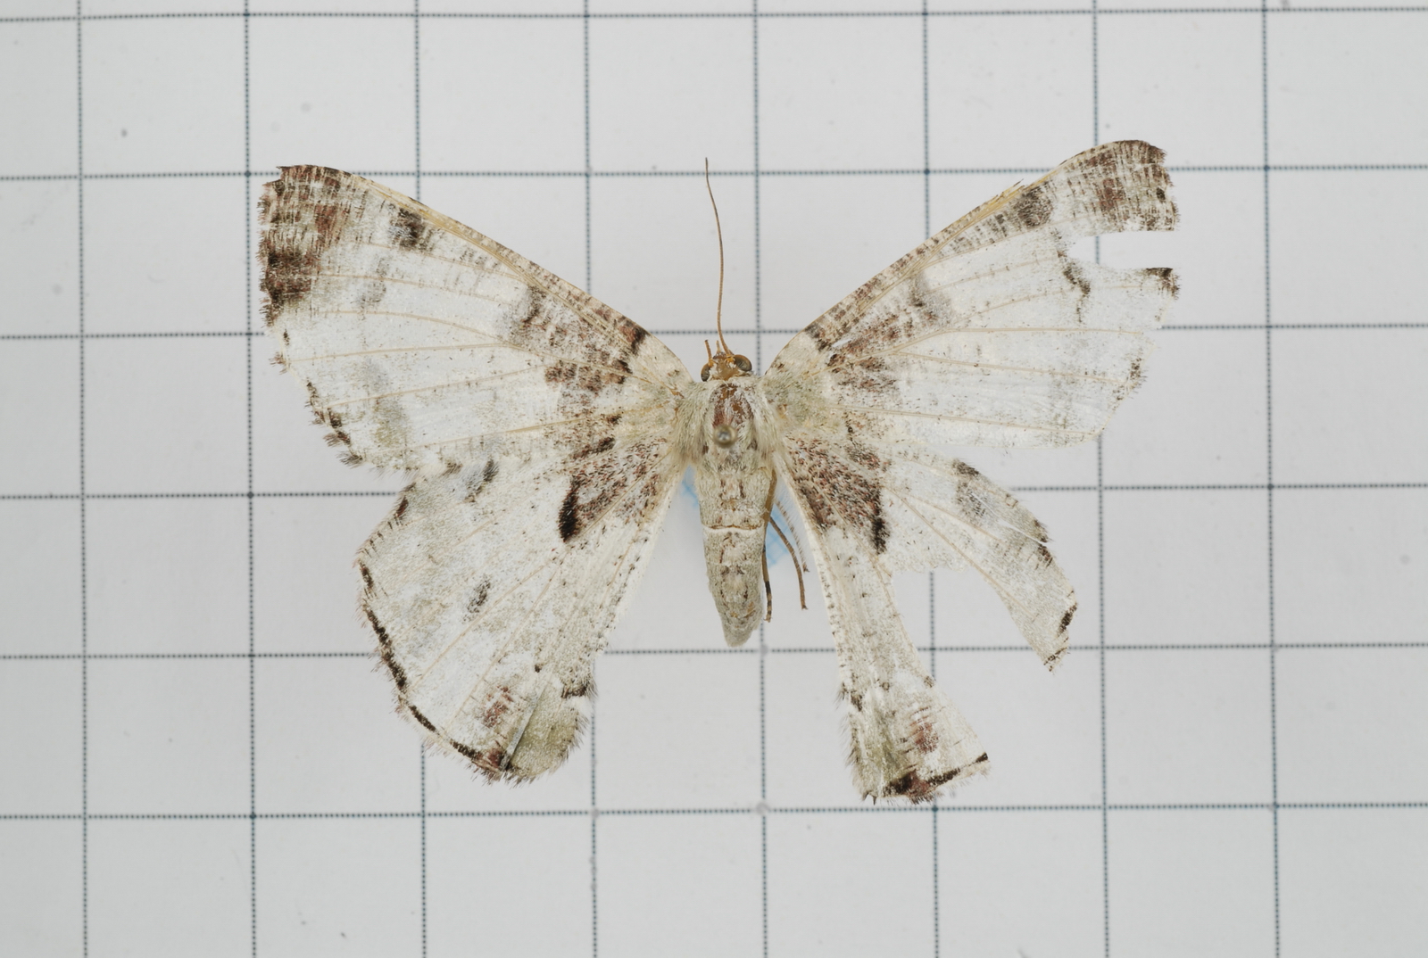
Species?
Pachyodes subtrita subtrita
